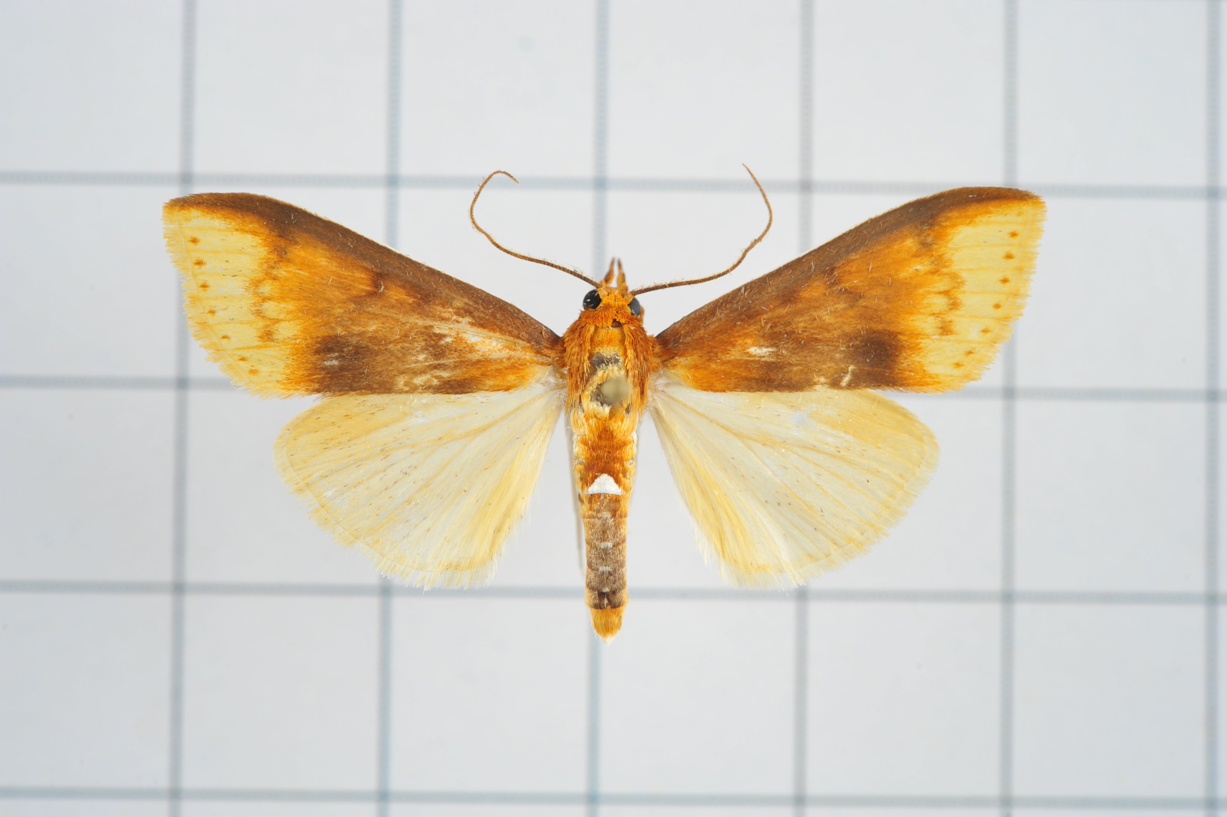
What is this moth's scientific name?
Lipararchis tranquillalis
